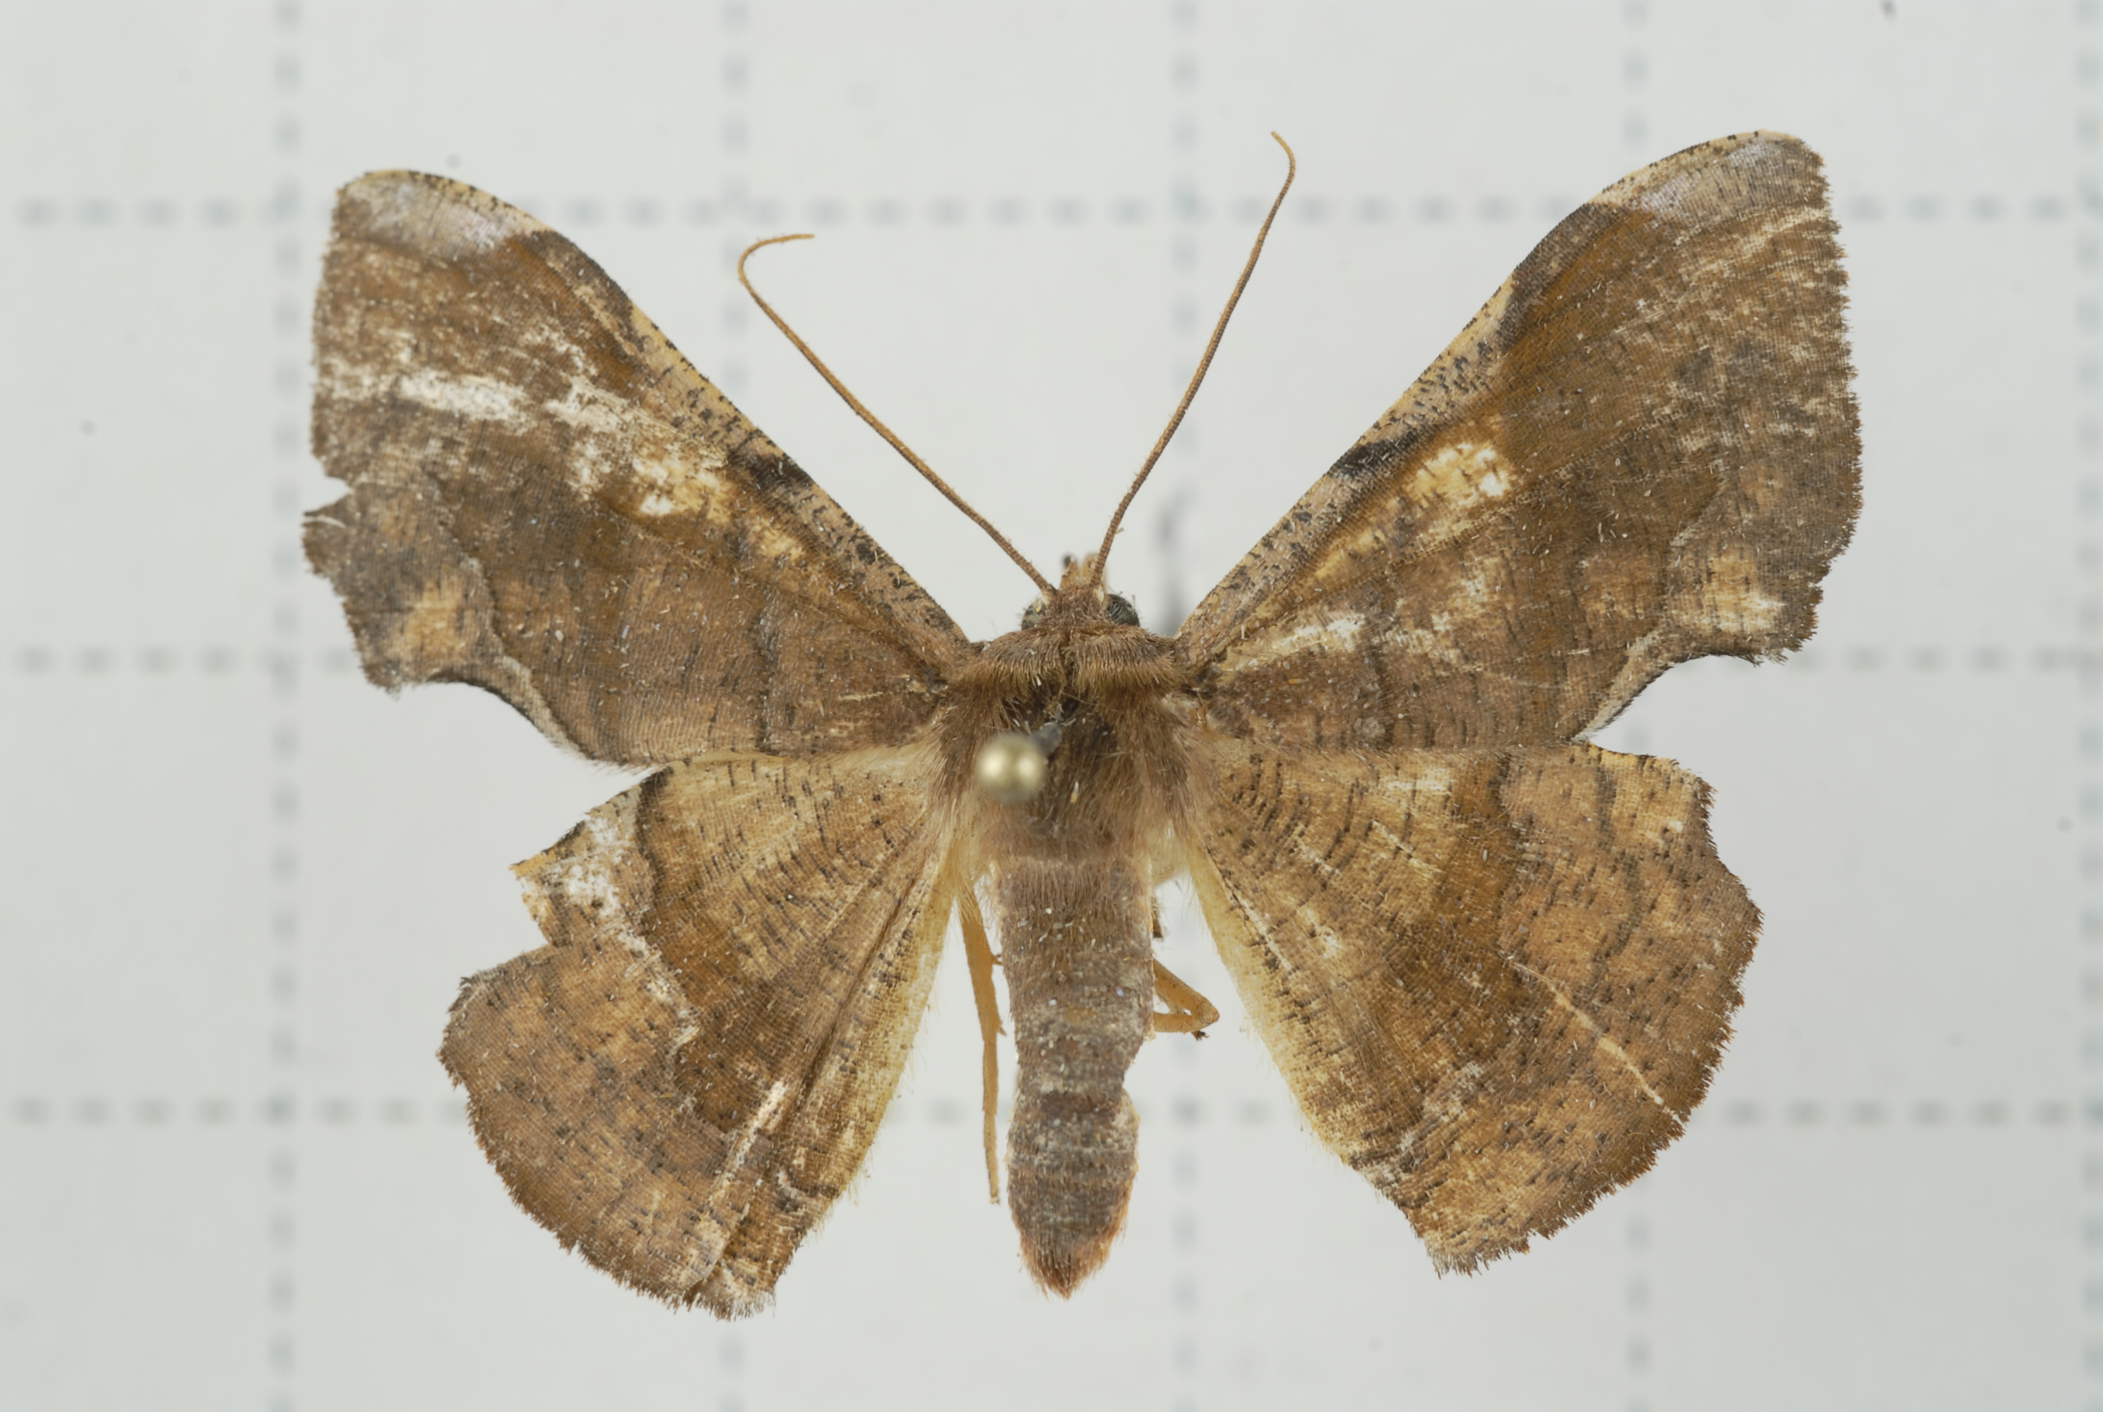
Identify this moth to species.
Fascellina chromataria
